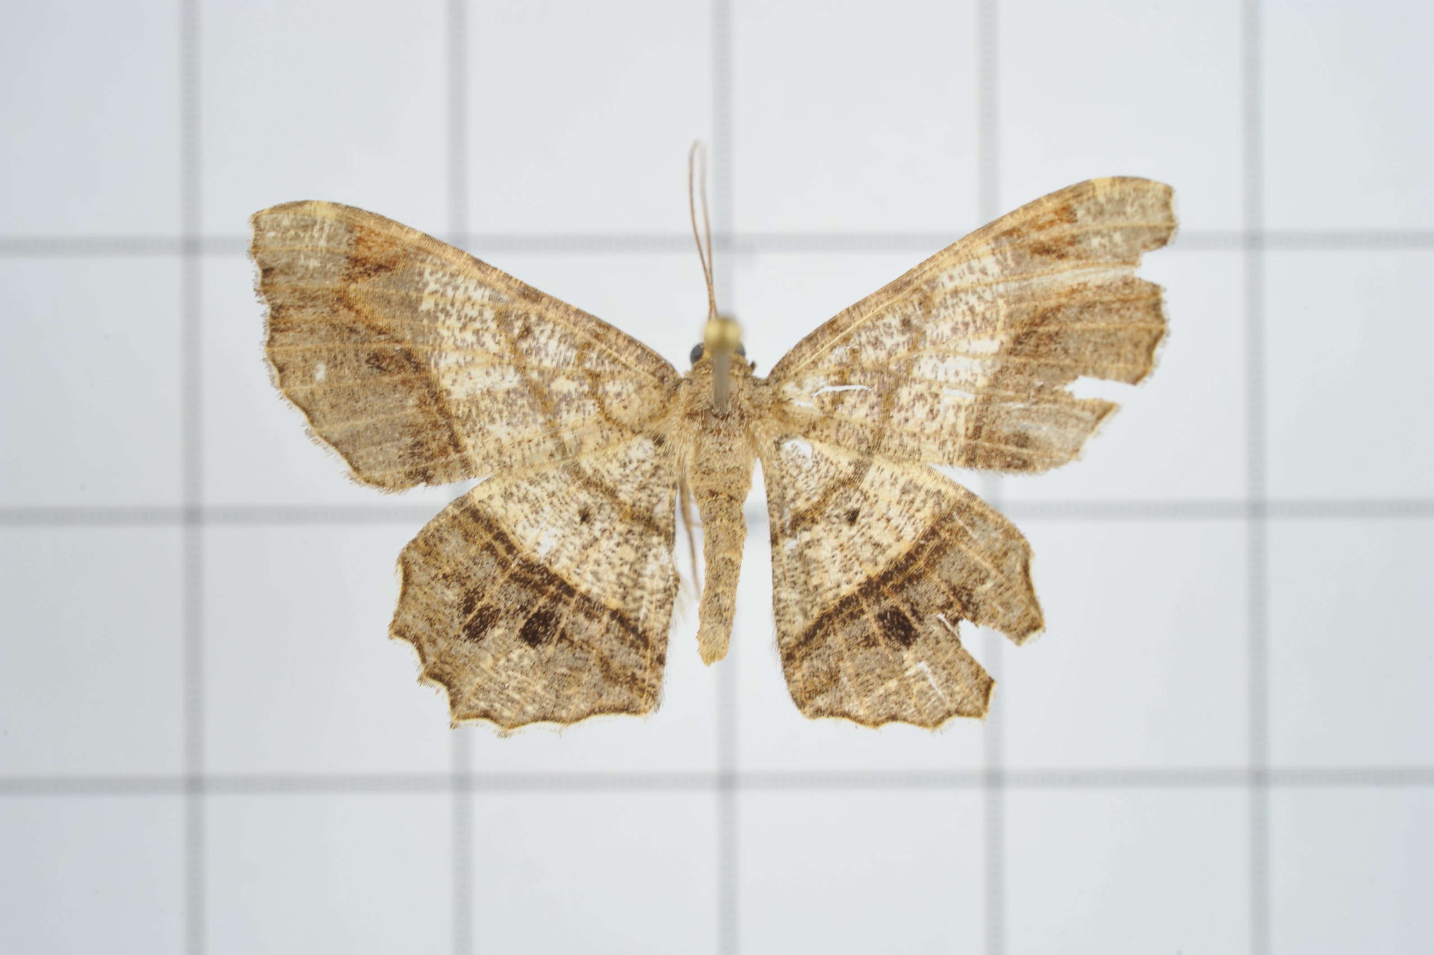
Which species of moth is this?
Chiasmia intermediaria
